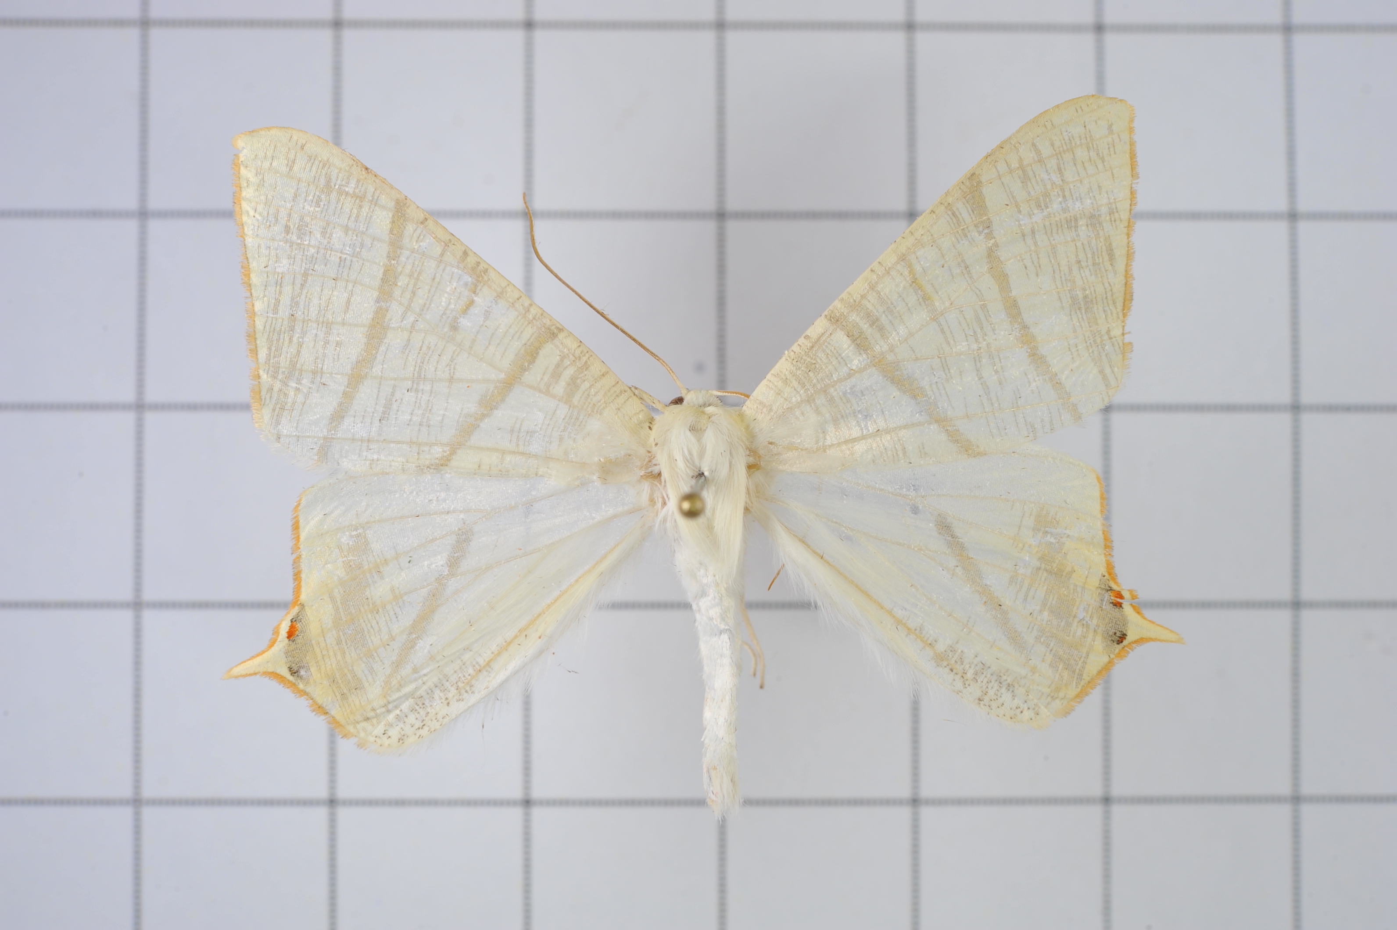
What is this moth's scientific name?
Ourapteryx pallidula
